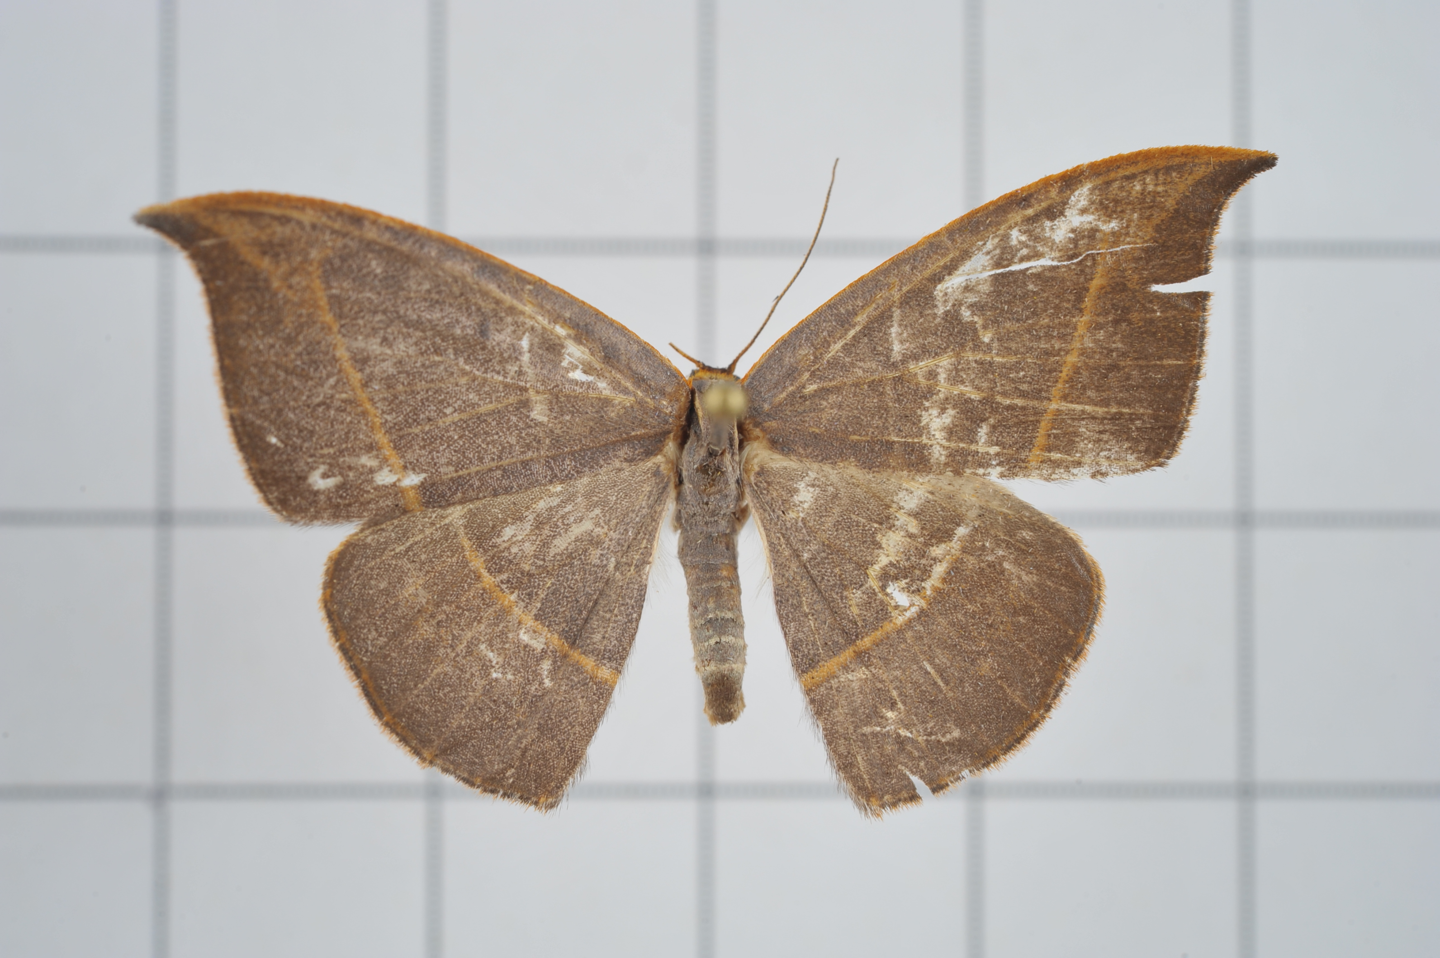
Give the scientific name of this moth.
Microblepsis violacea
